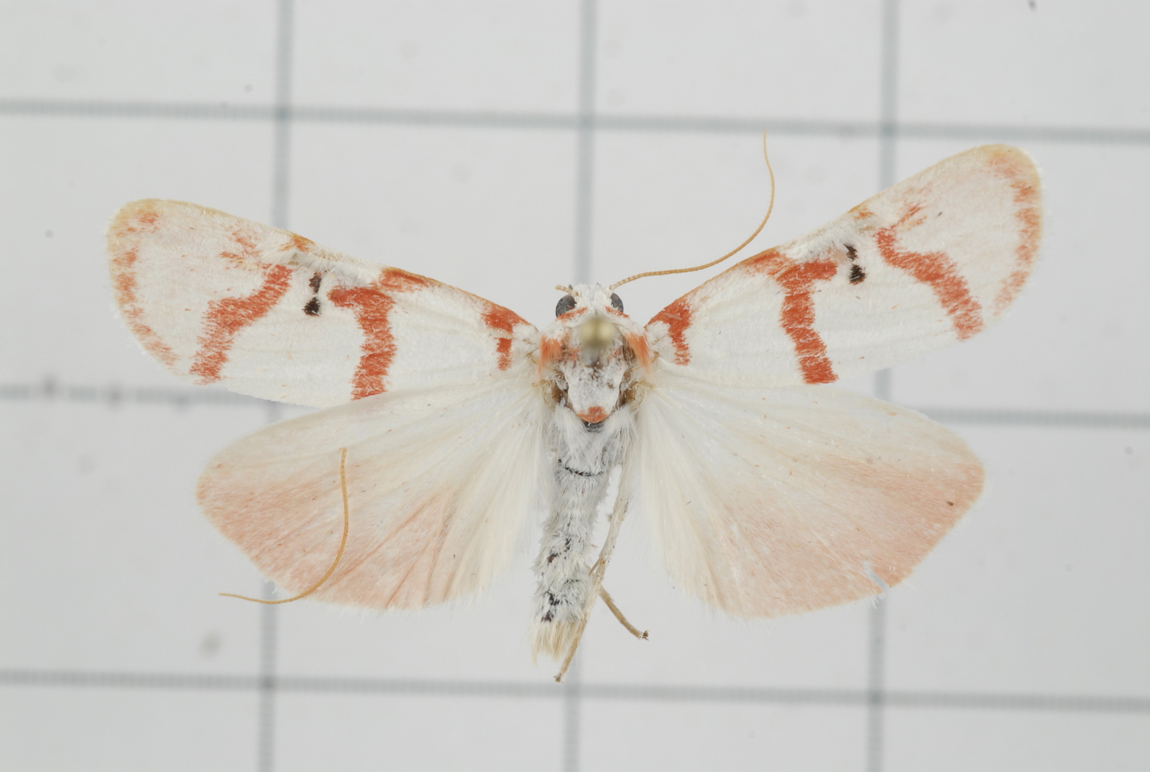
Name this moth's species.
Cyana hamata hamata
